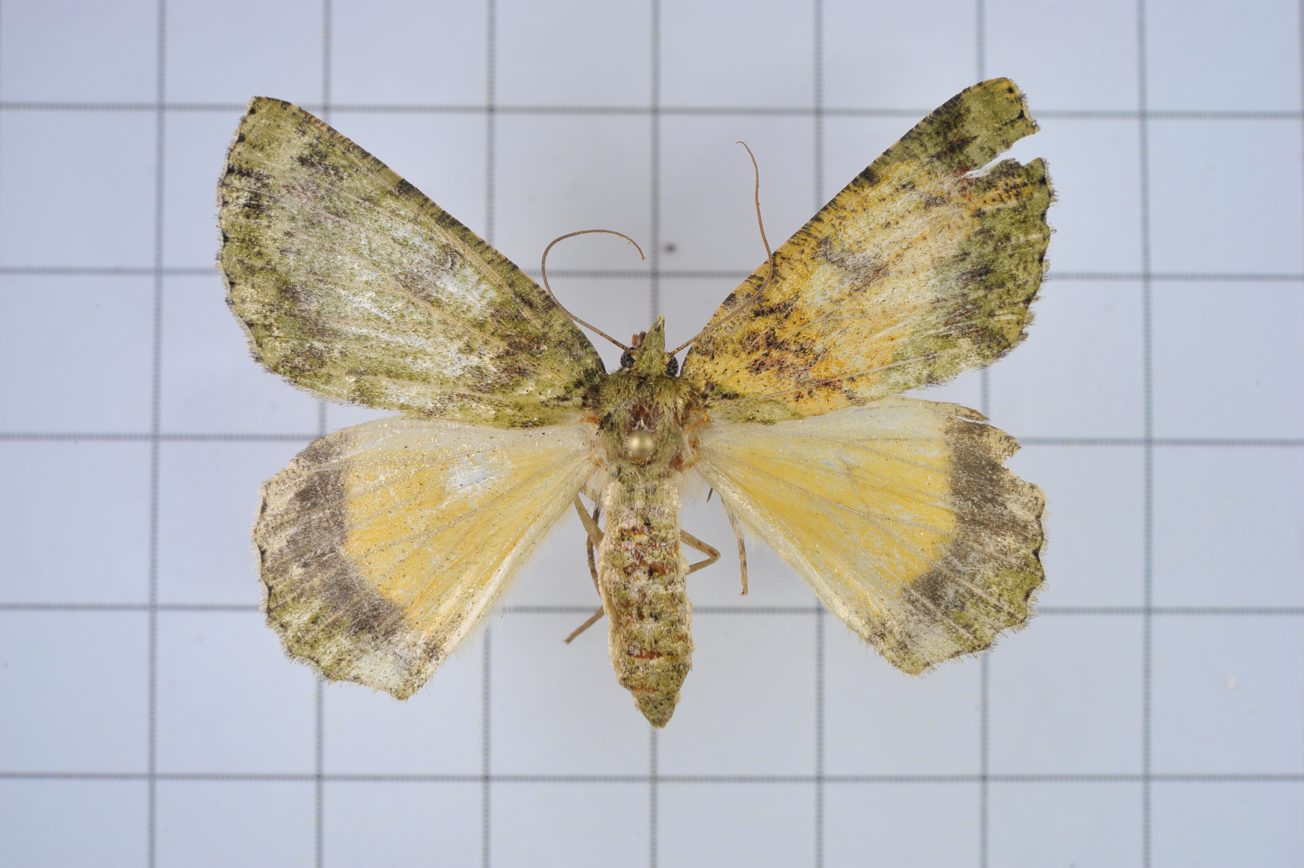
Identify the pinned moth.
Dindica polyphaenaria
